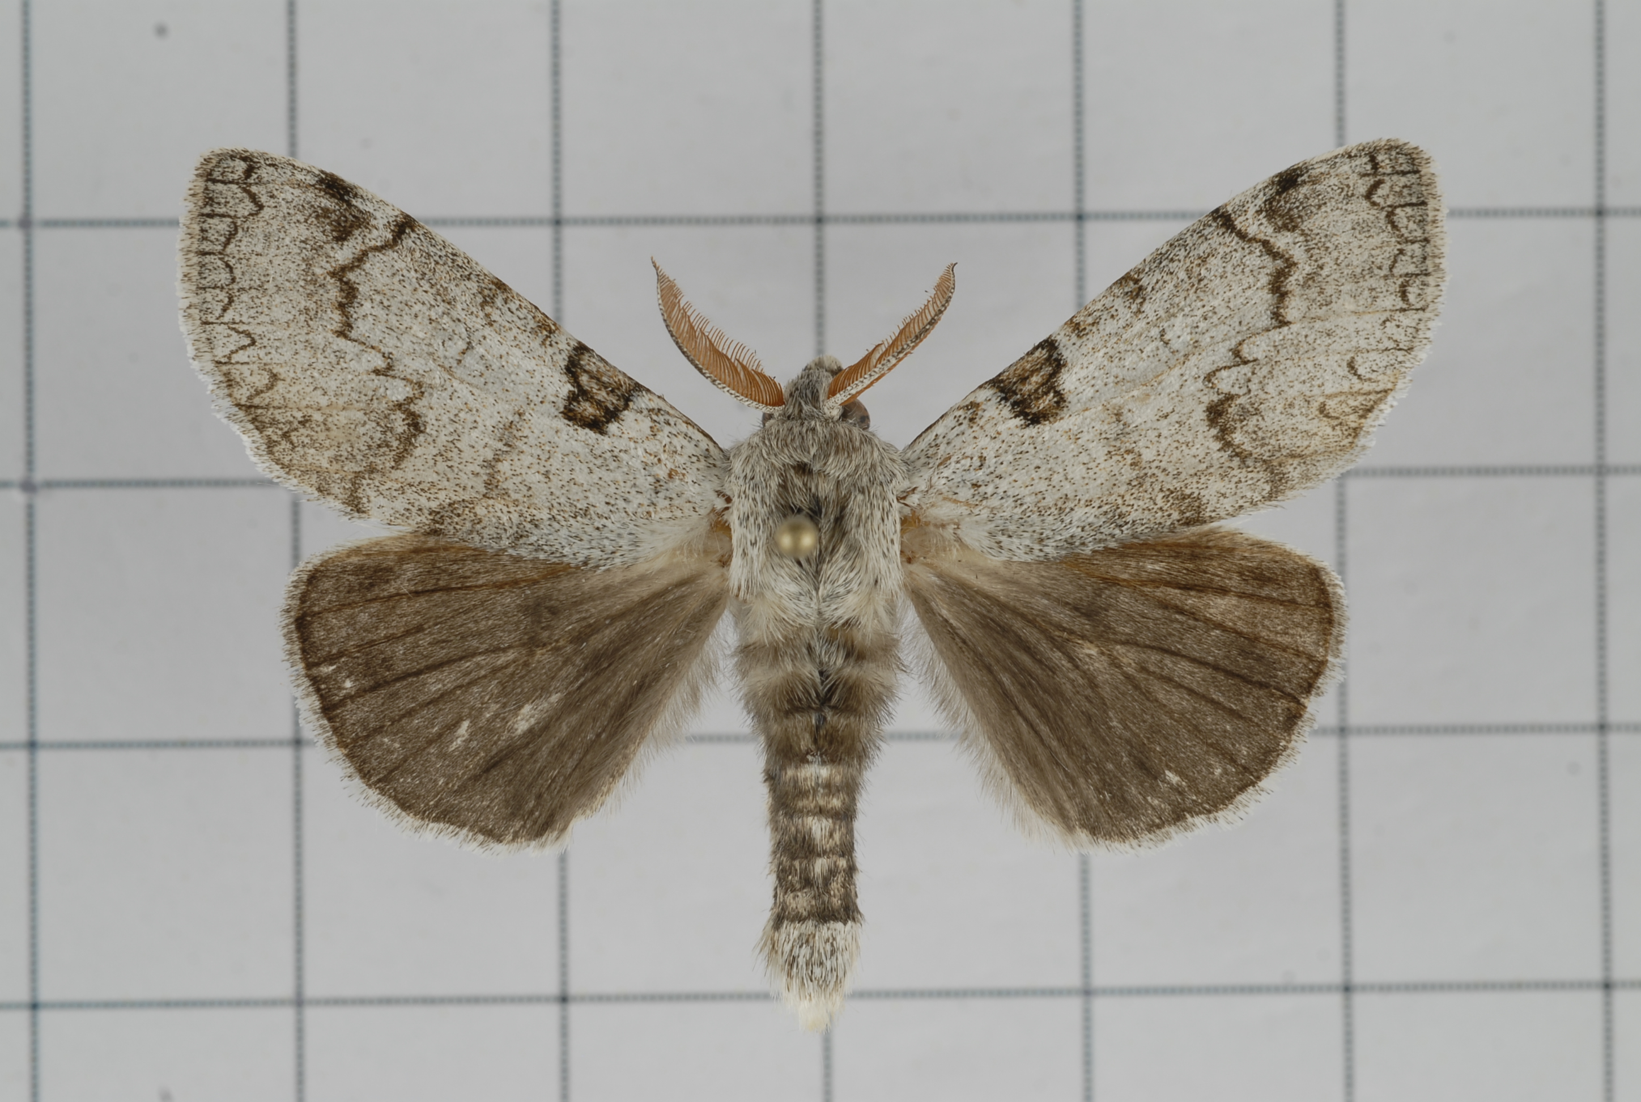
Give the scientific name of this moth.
Calliteara postfusca
